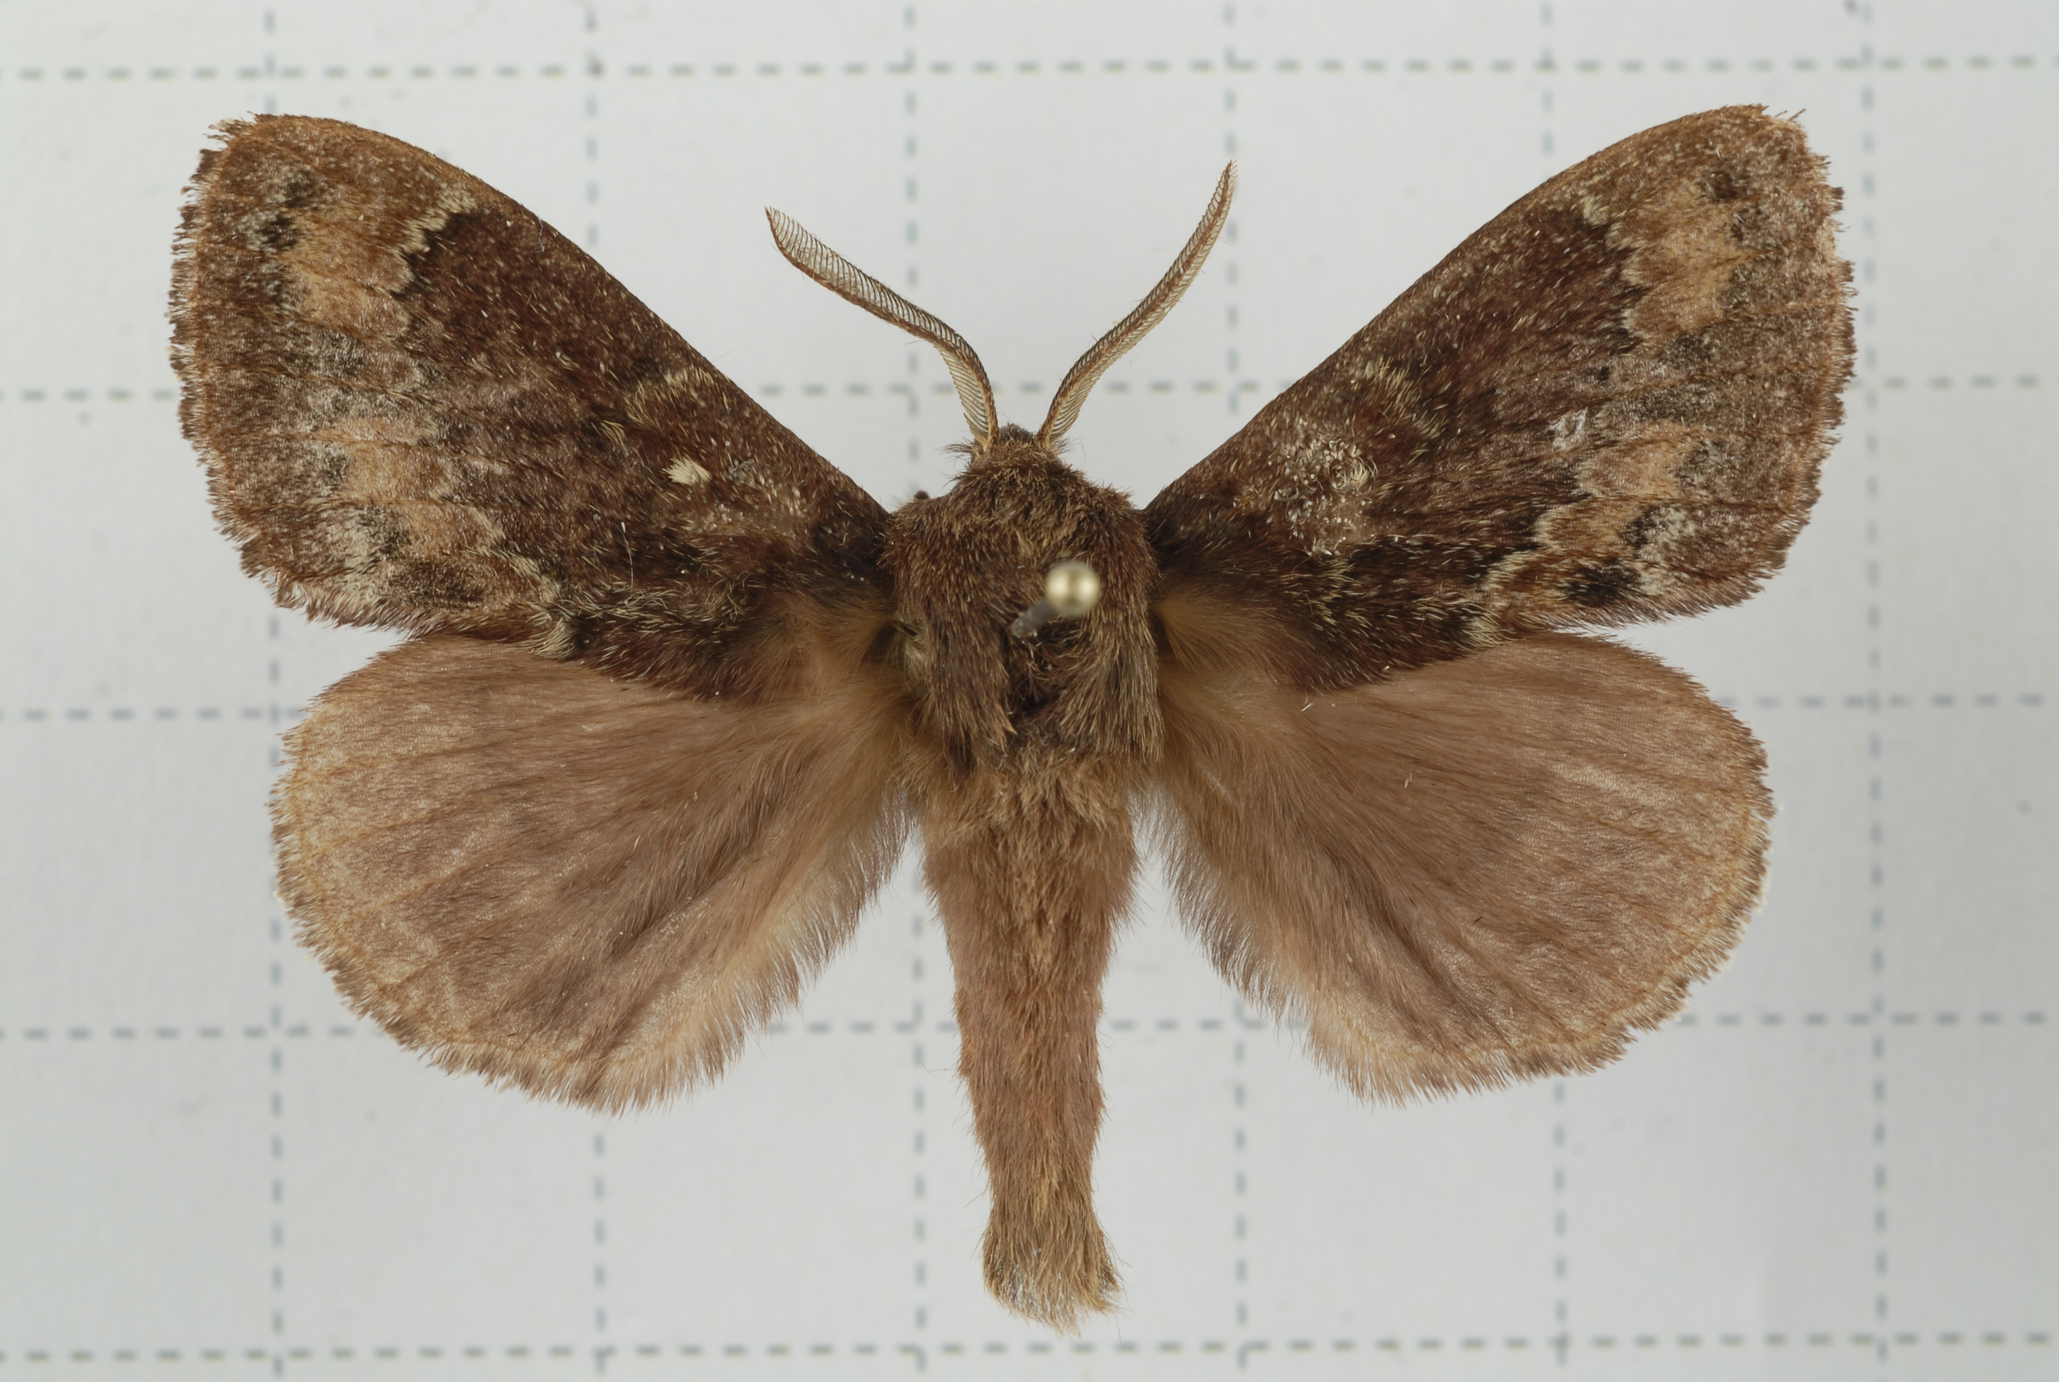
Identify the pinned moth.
Dendrolimus arizana
